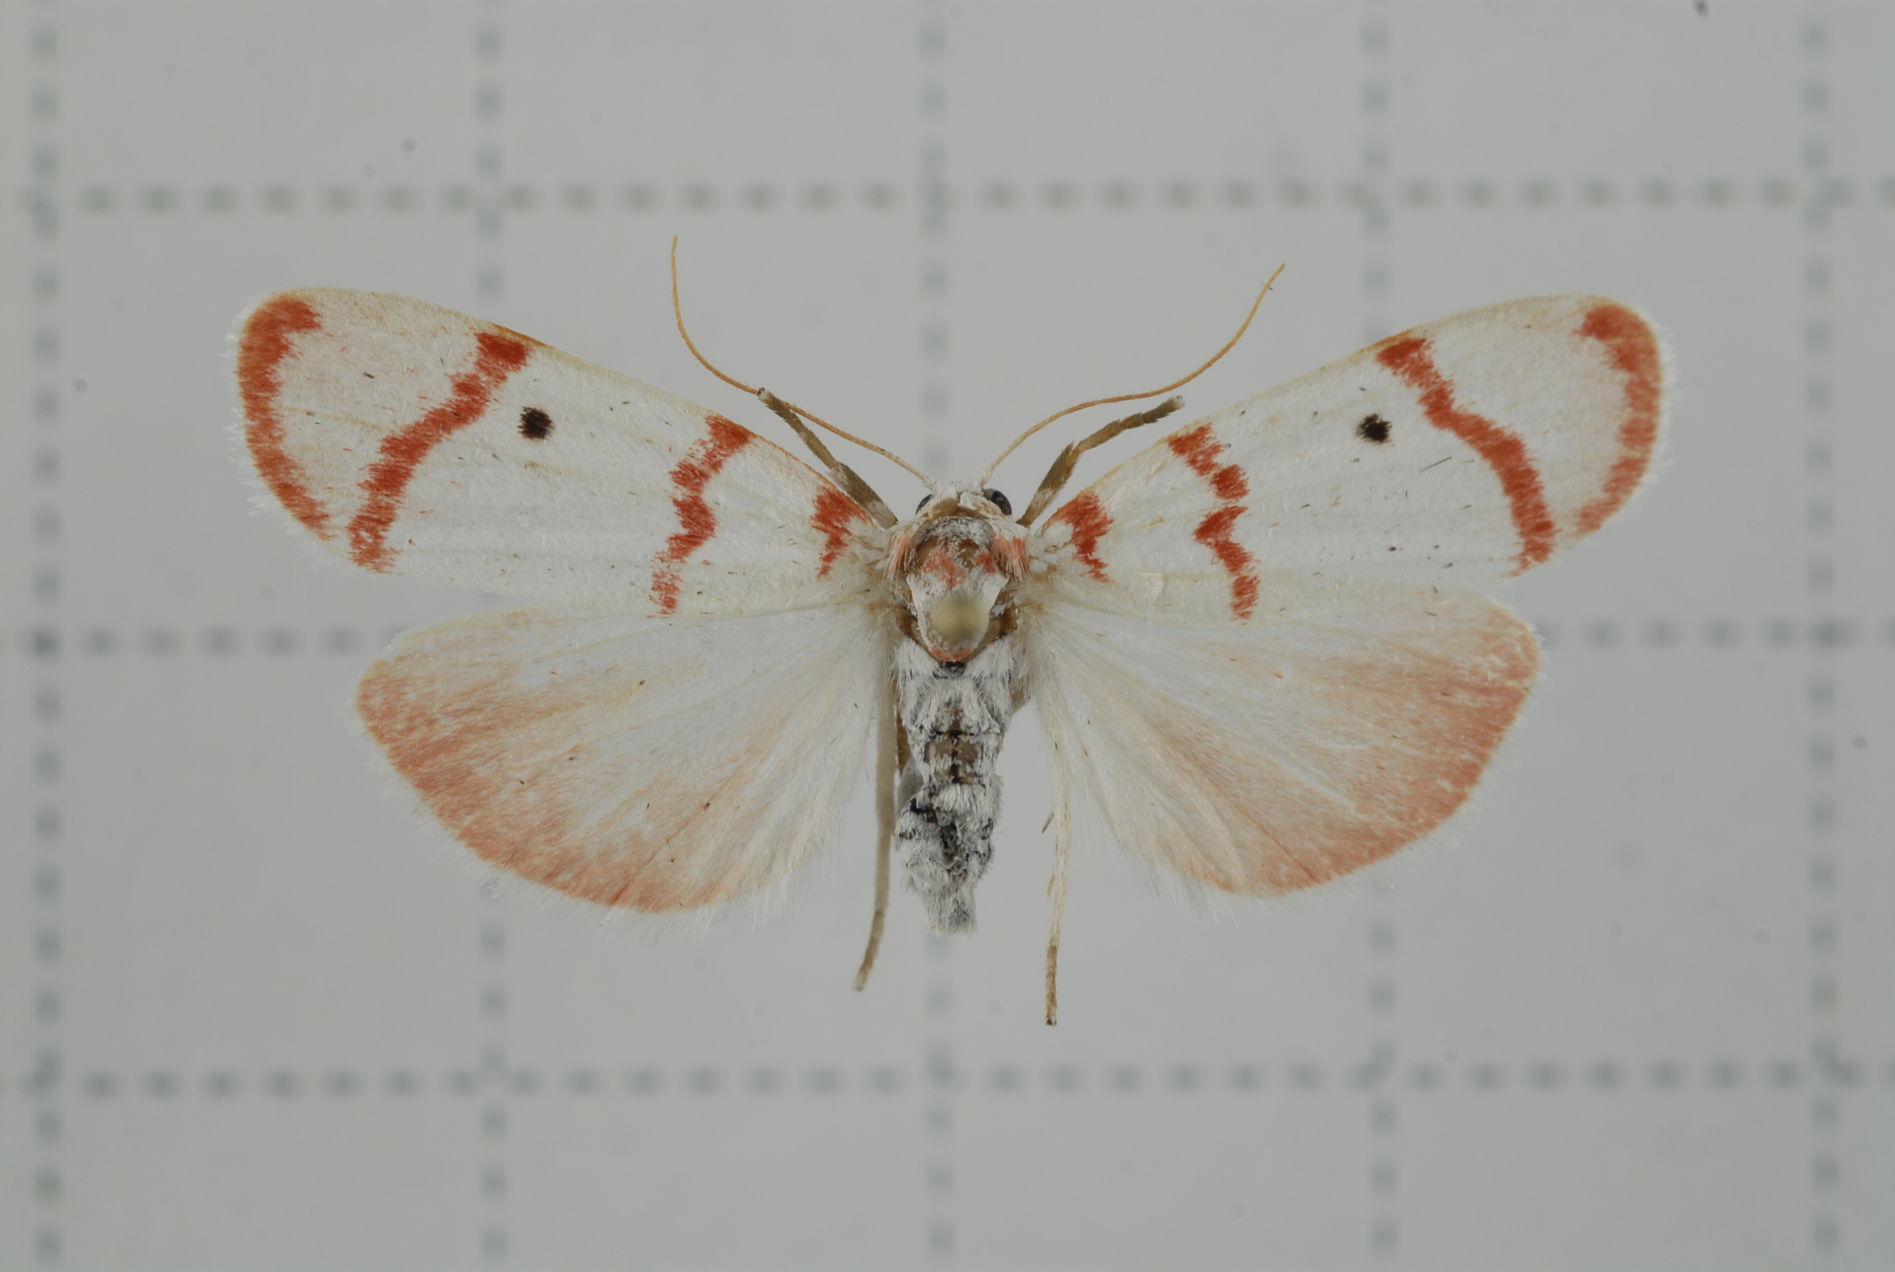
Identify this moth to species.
Cyana hamata hamata
